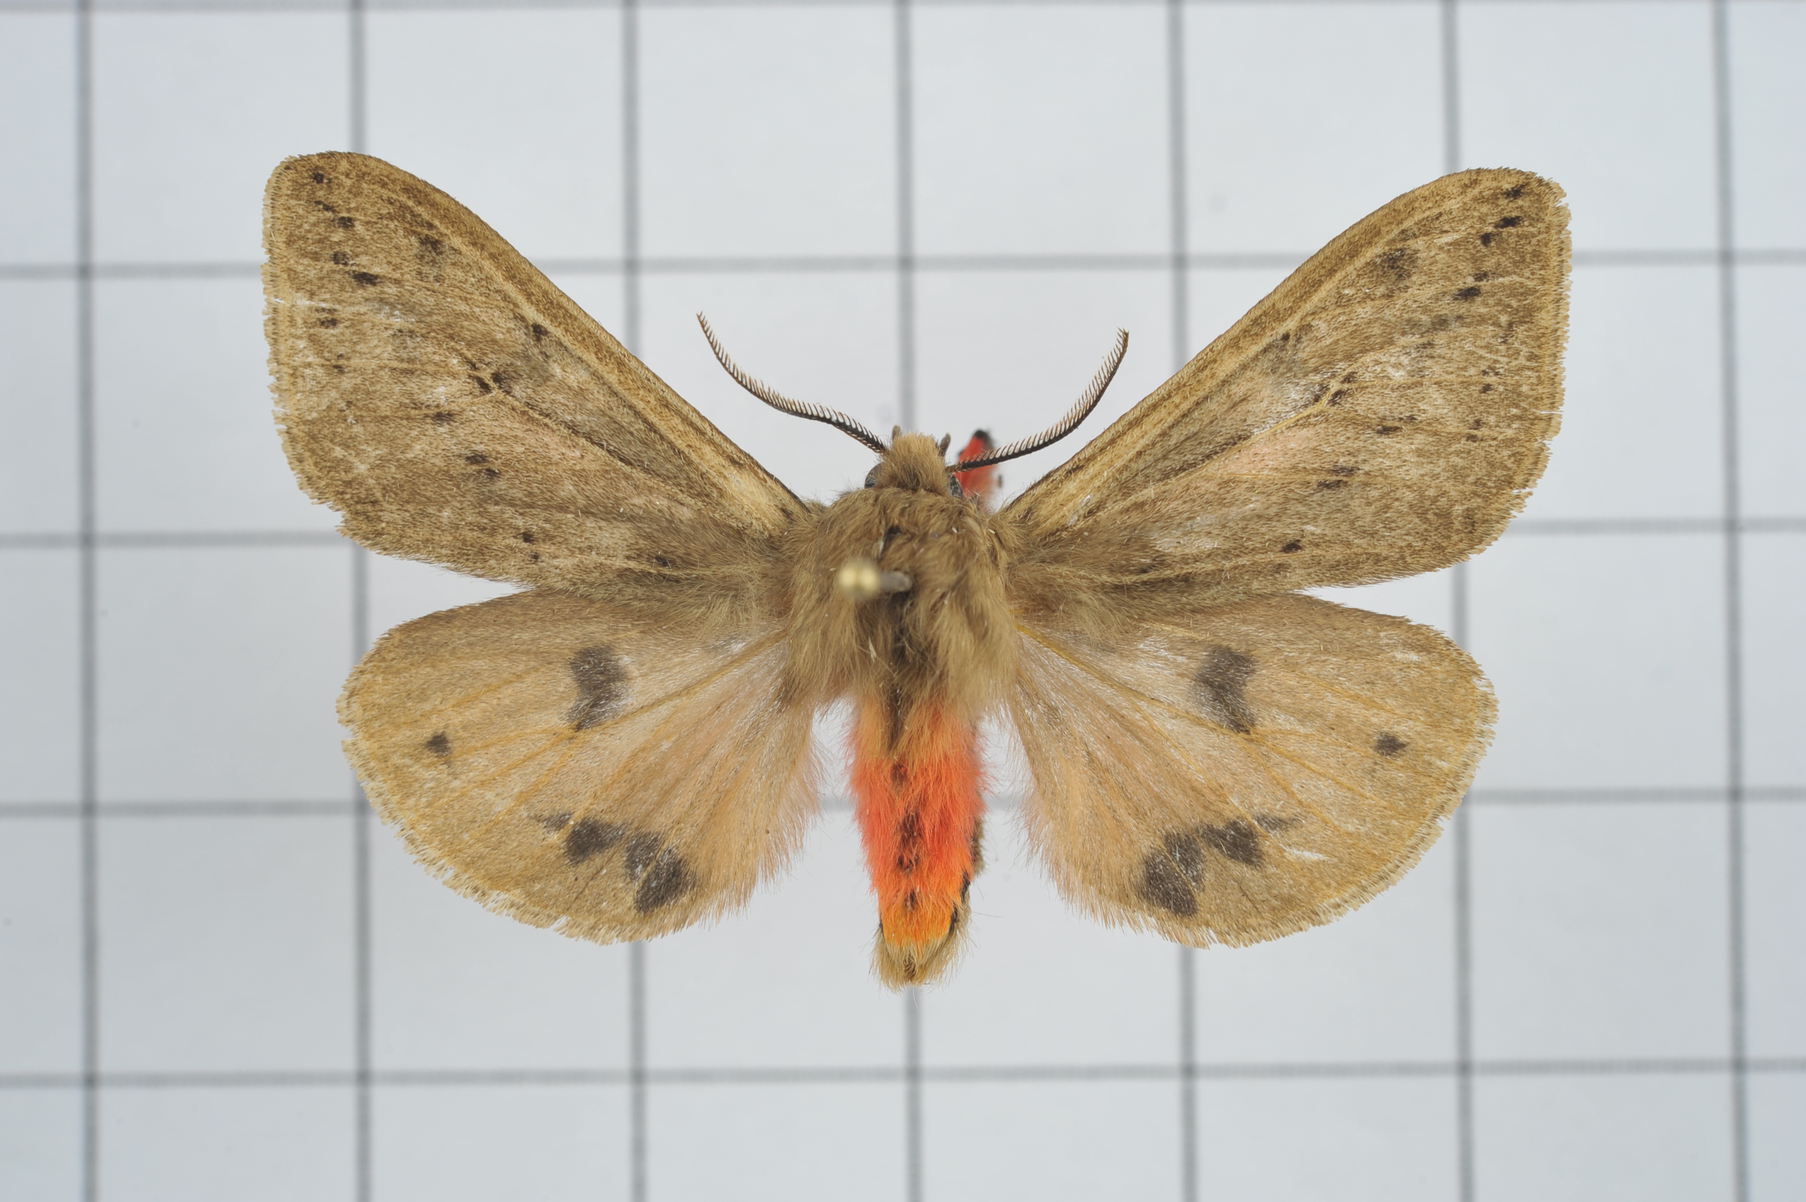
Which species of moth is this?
Spilosoma fumida
